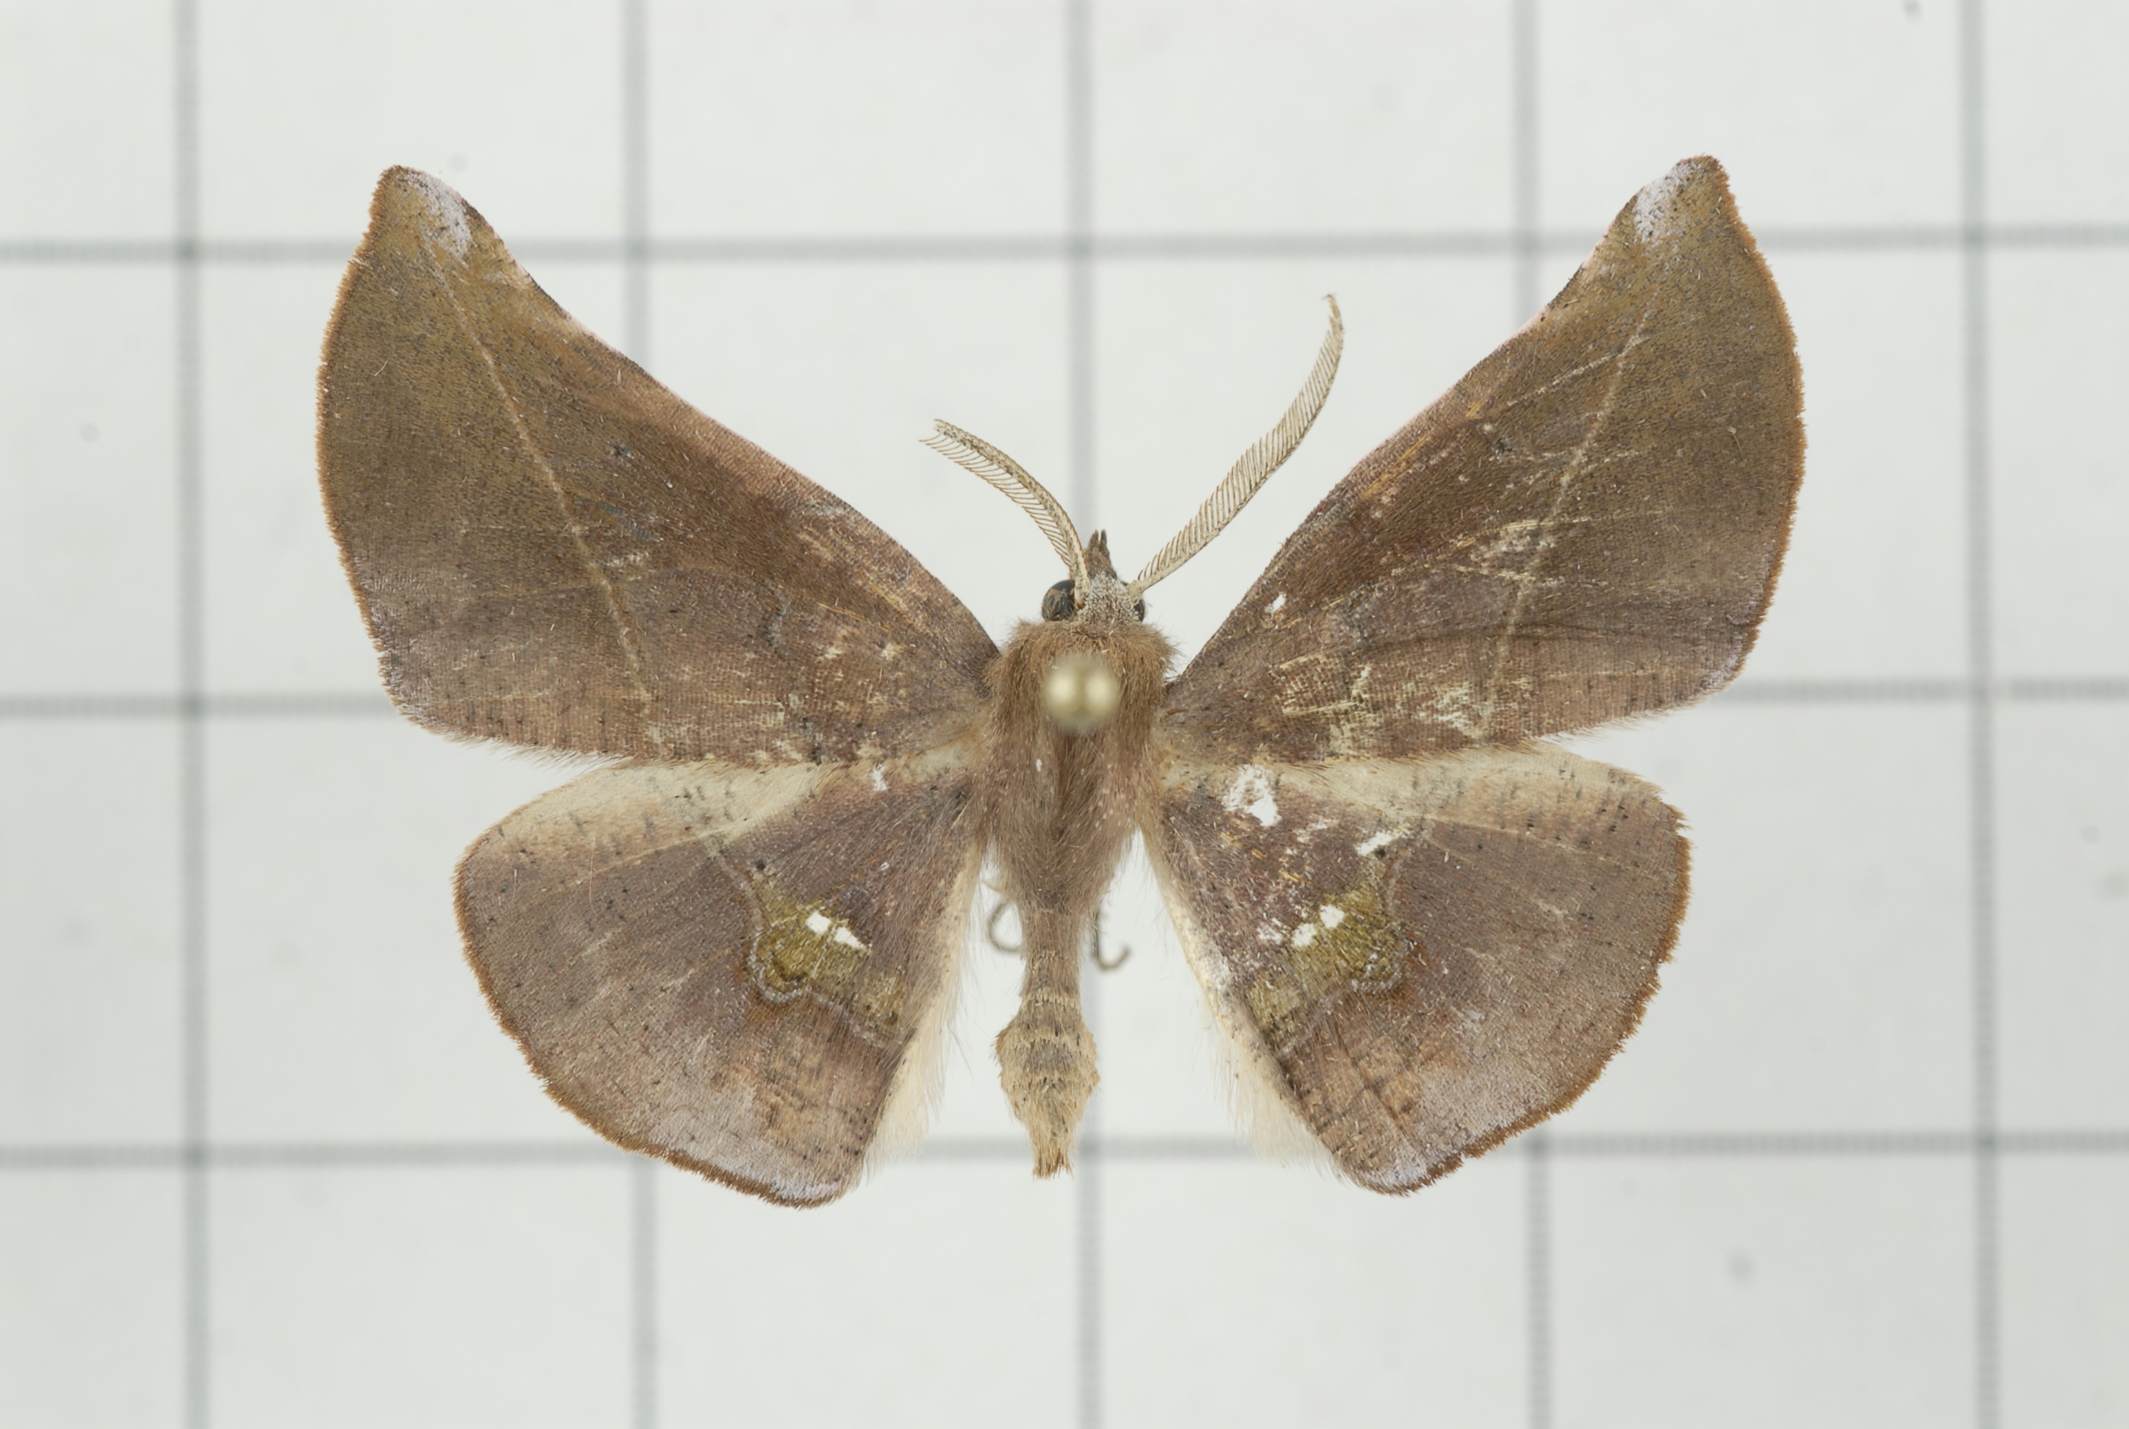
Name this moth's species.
Garaeus apicata formosanus
